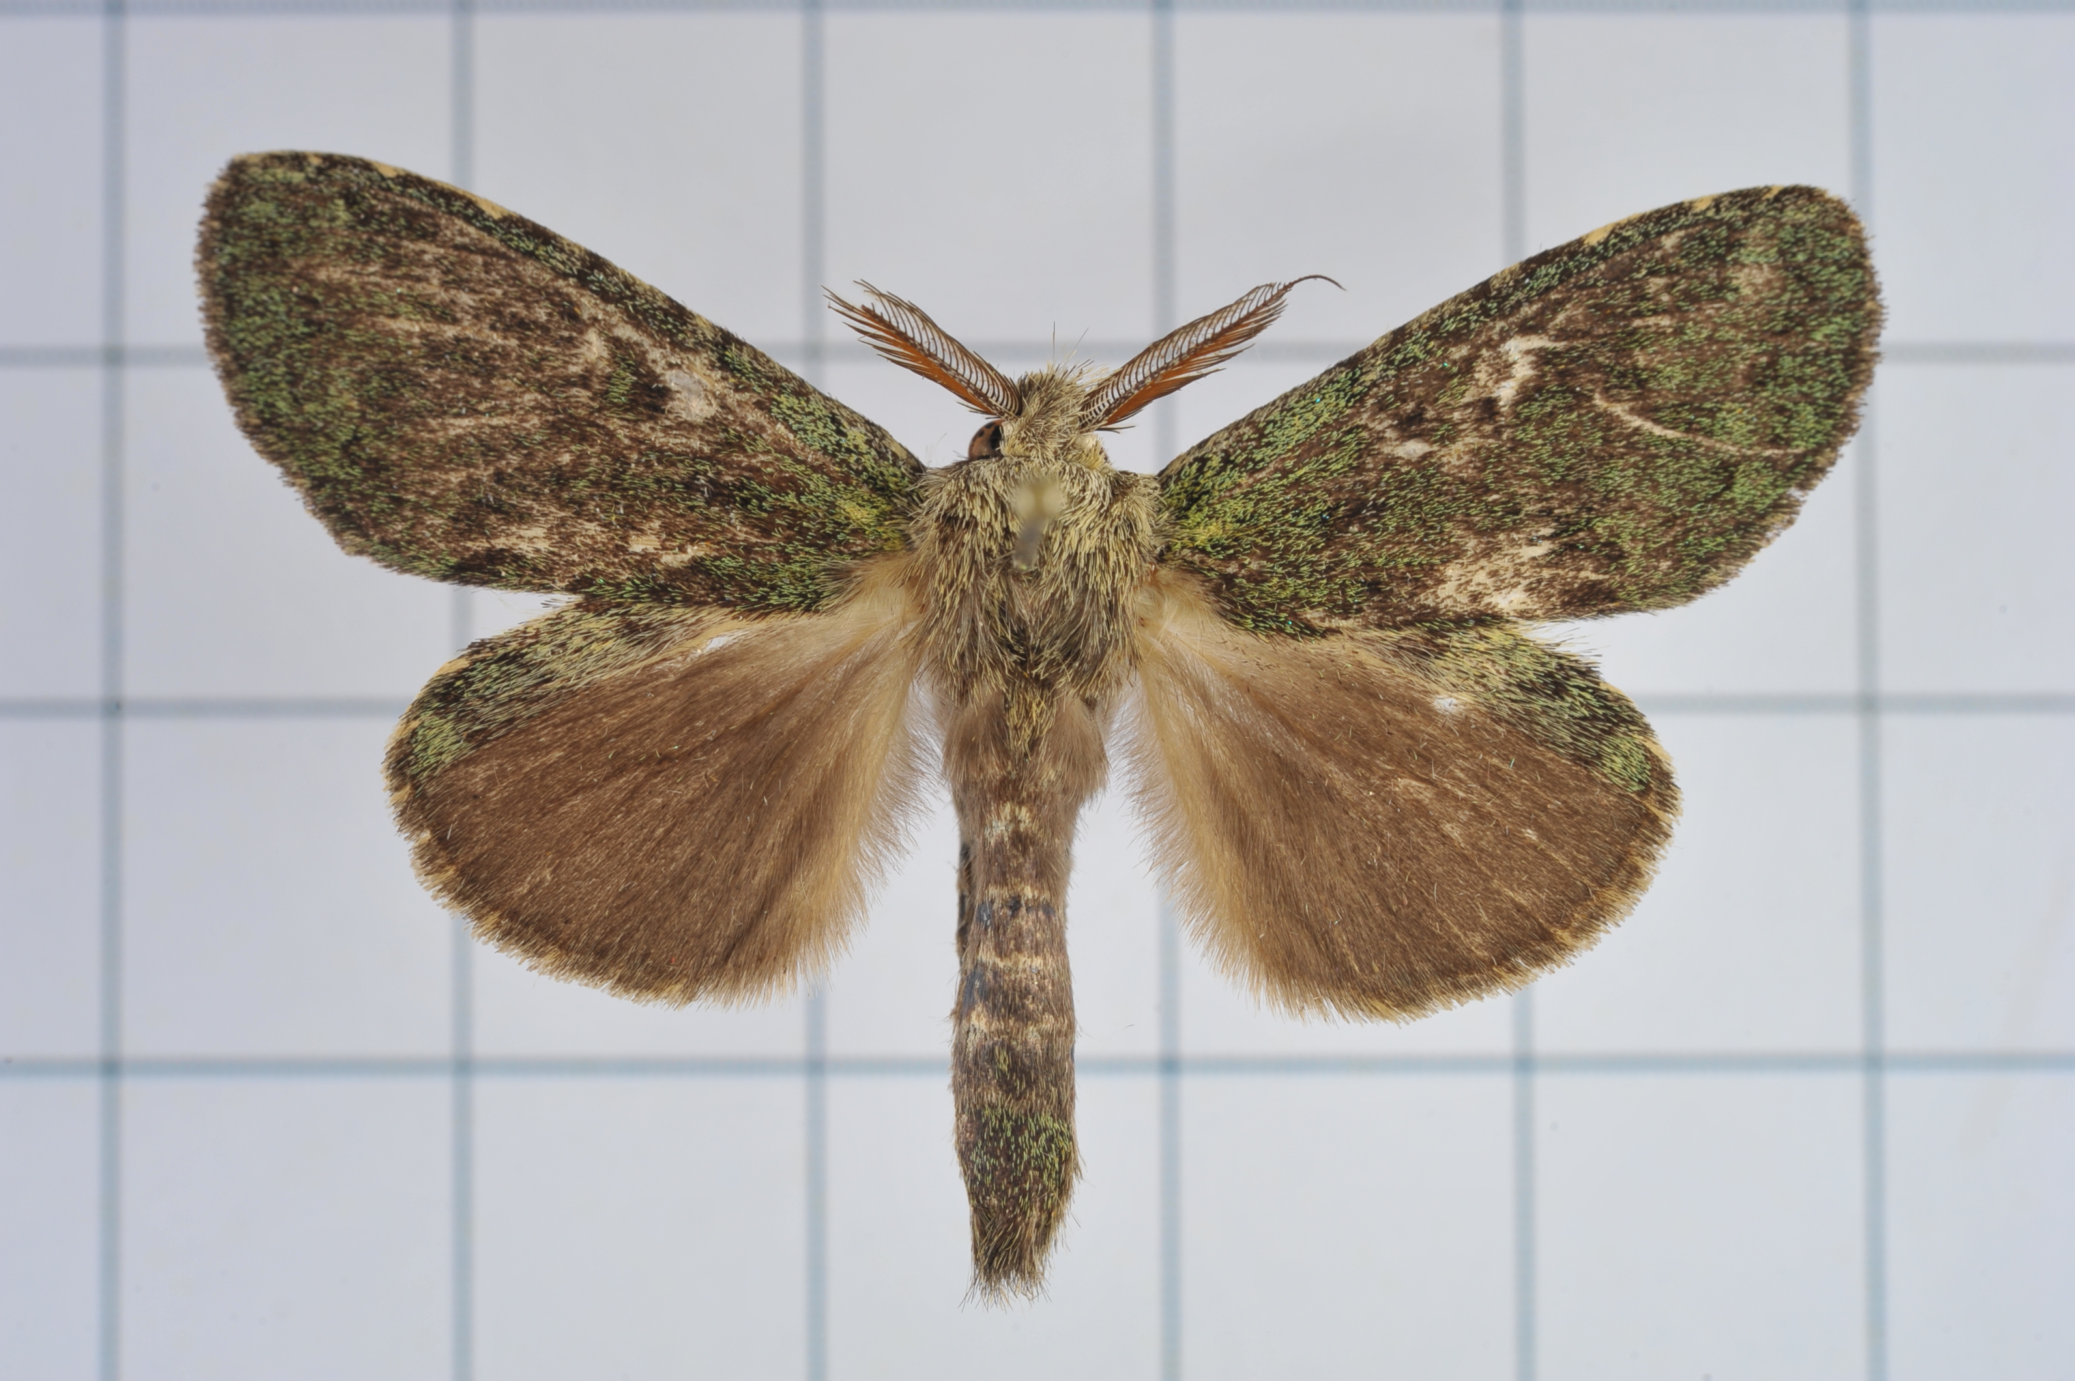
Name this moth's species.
Syntypistis cyanea cyanea
